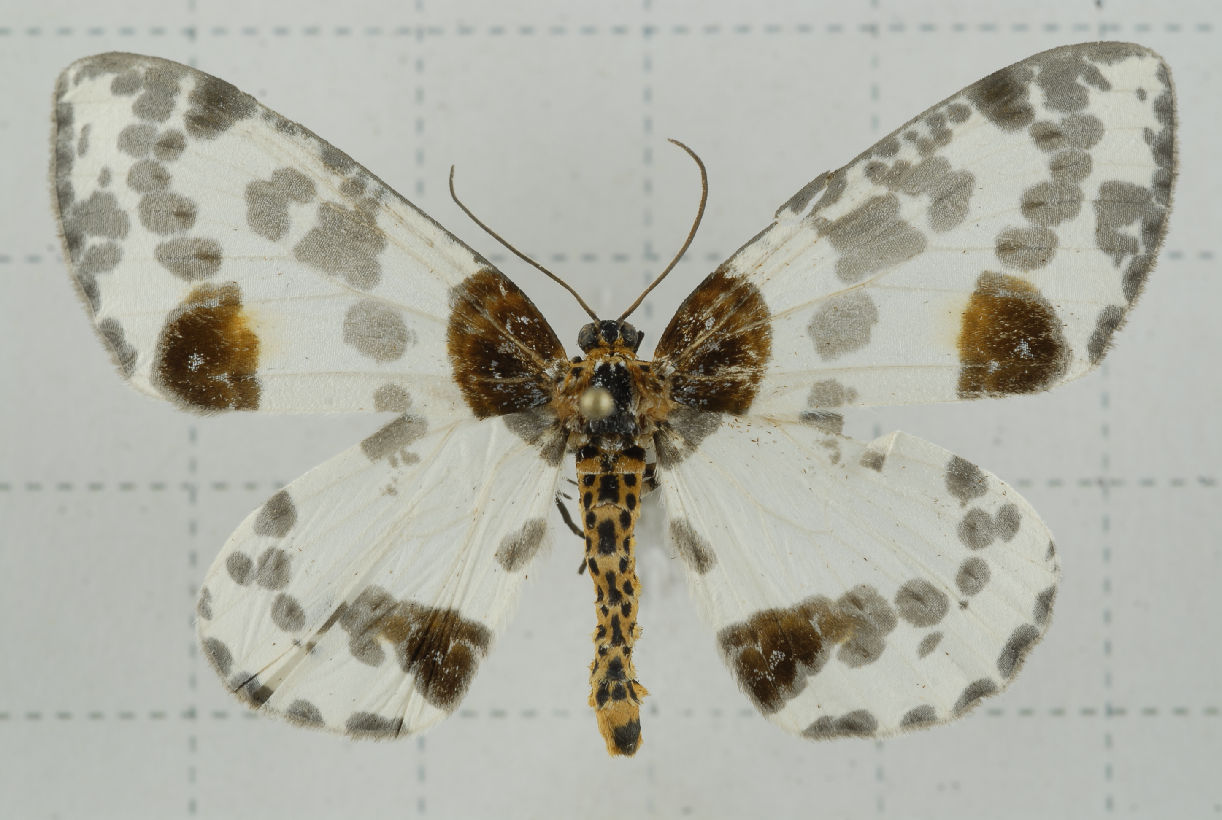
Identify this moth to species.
Abraxas formosilluminata
